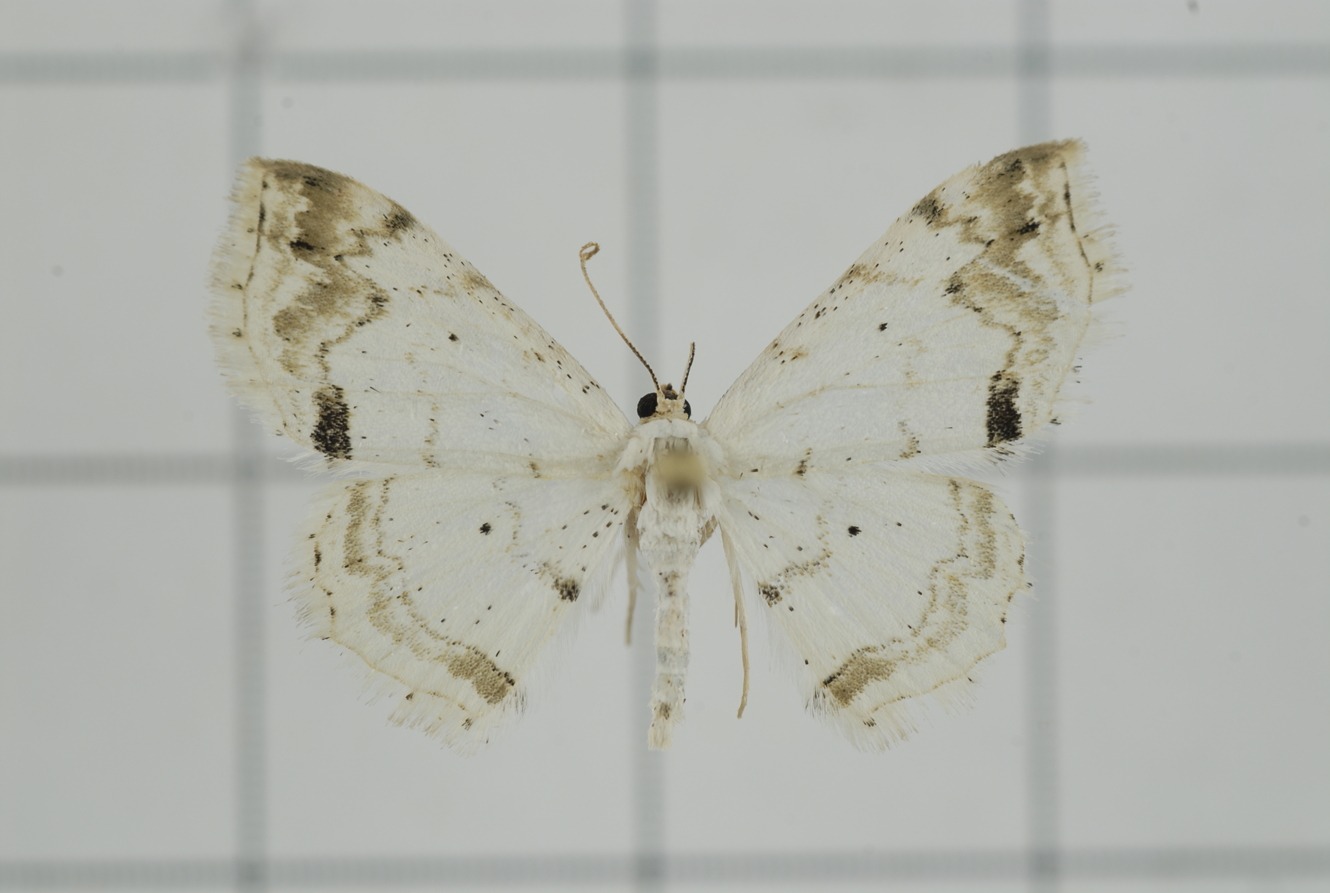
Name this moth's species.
Scopula yamanei
